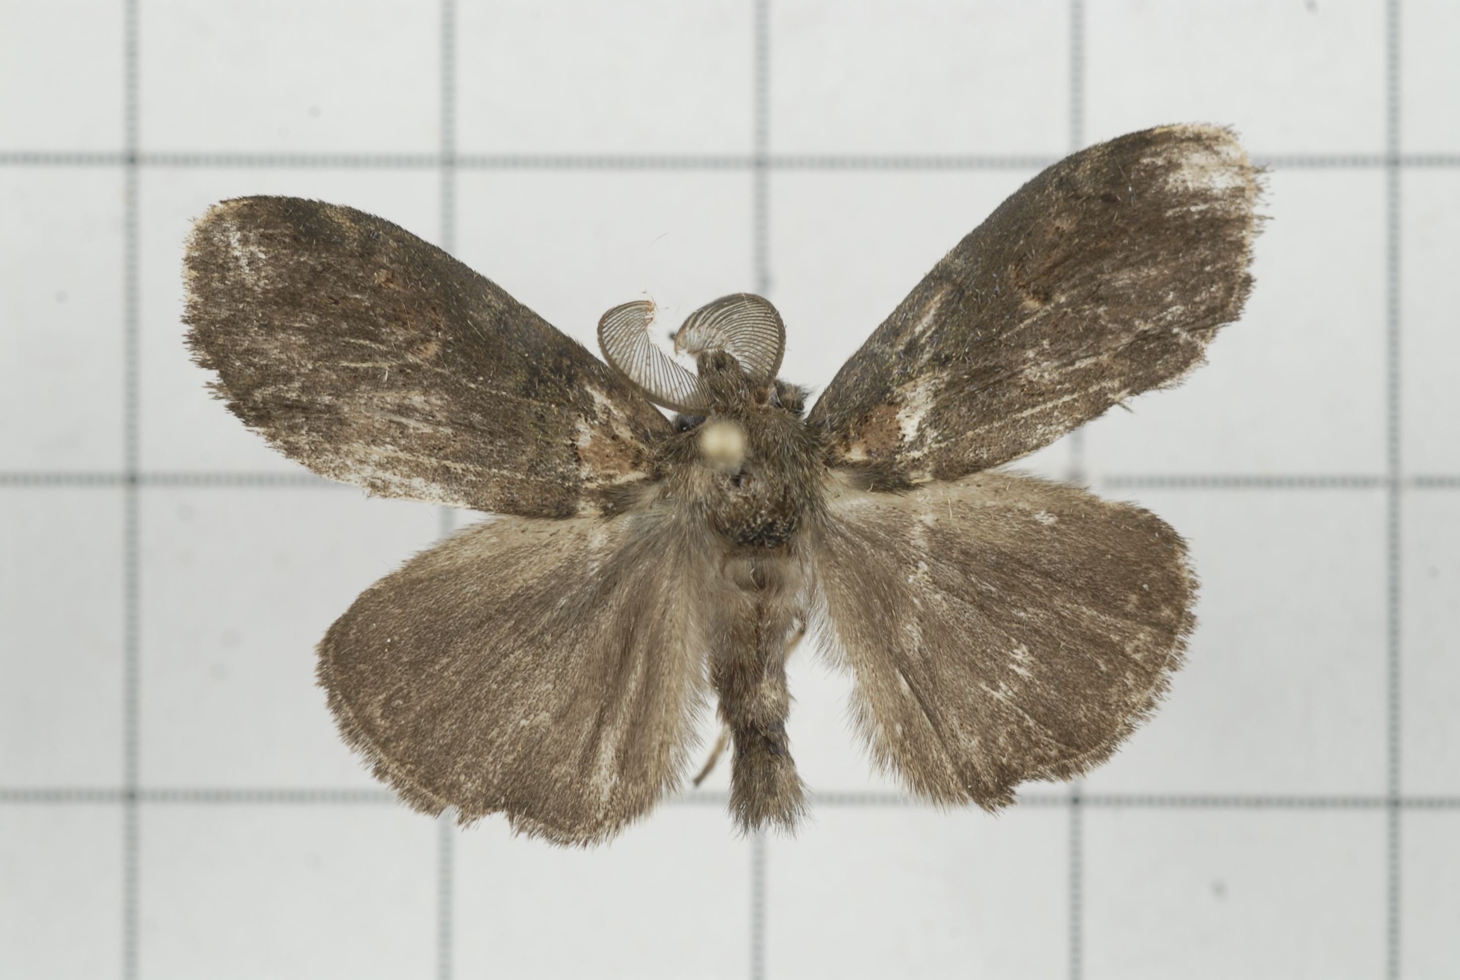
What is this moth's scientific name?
Olene dudgeoni
